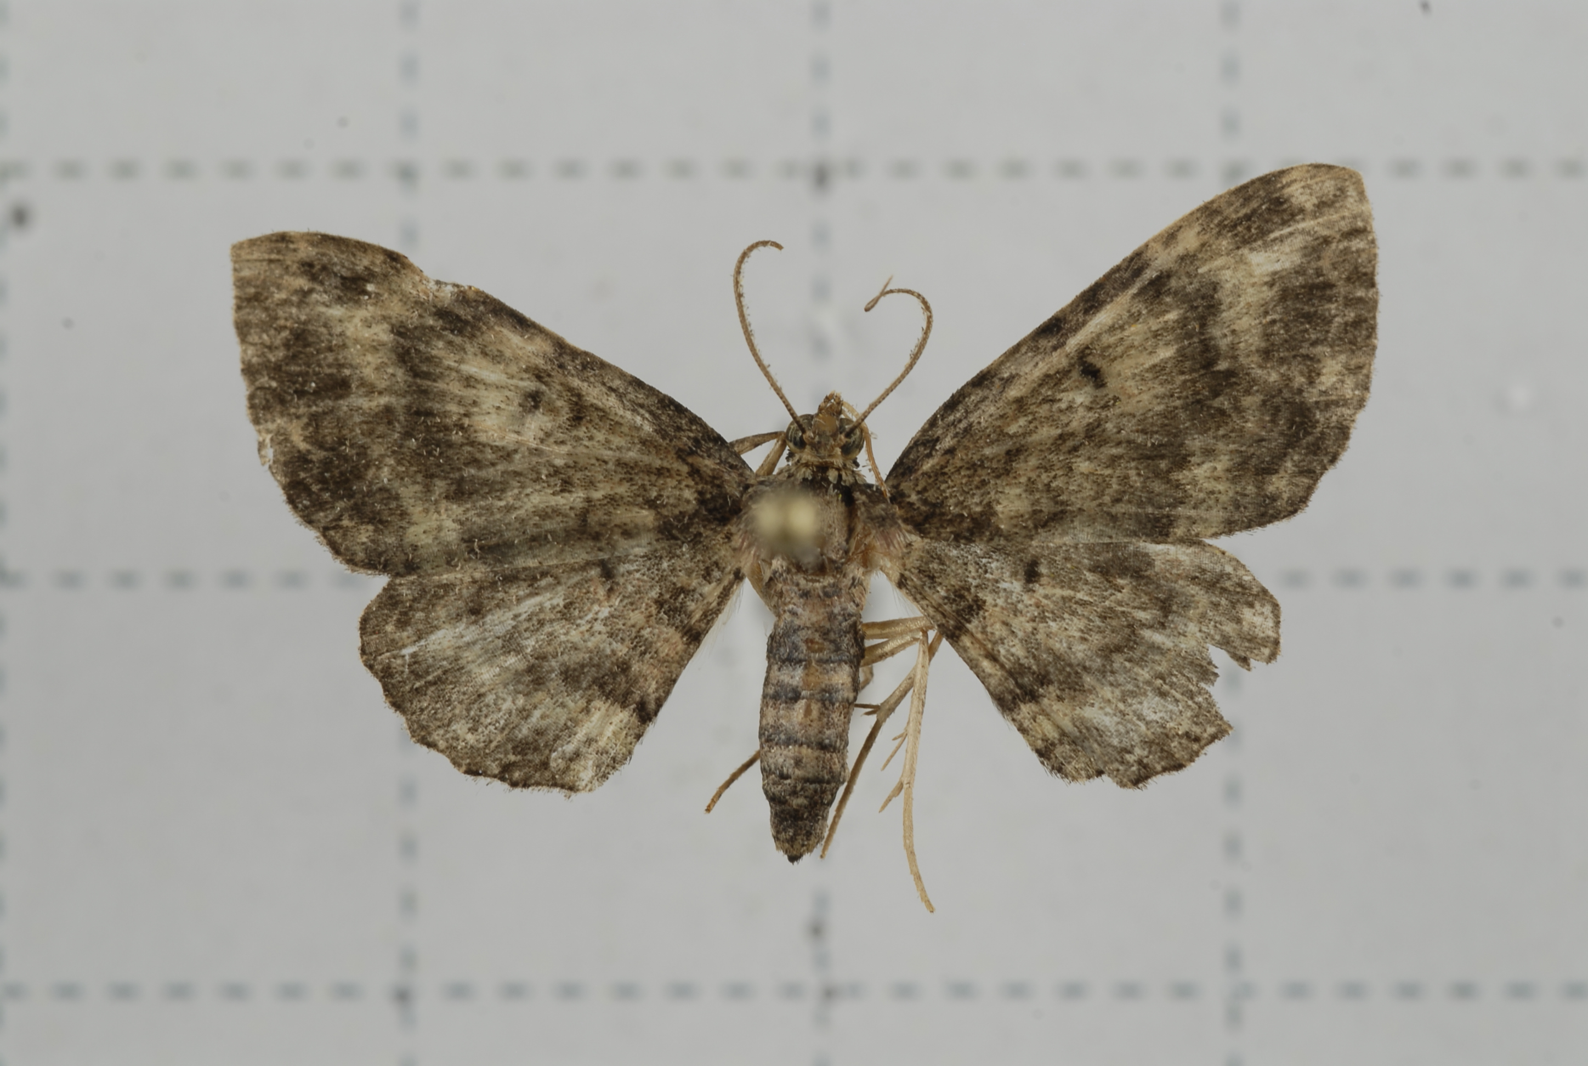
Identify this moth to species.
Pseudocollix hyperythra catalalia
